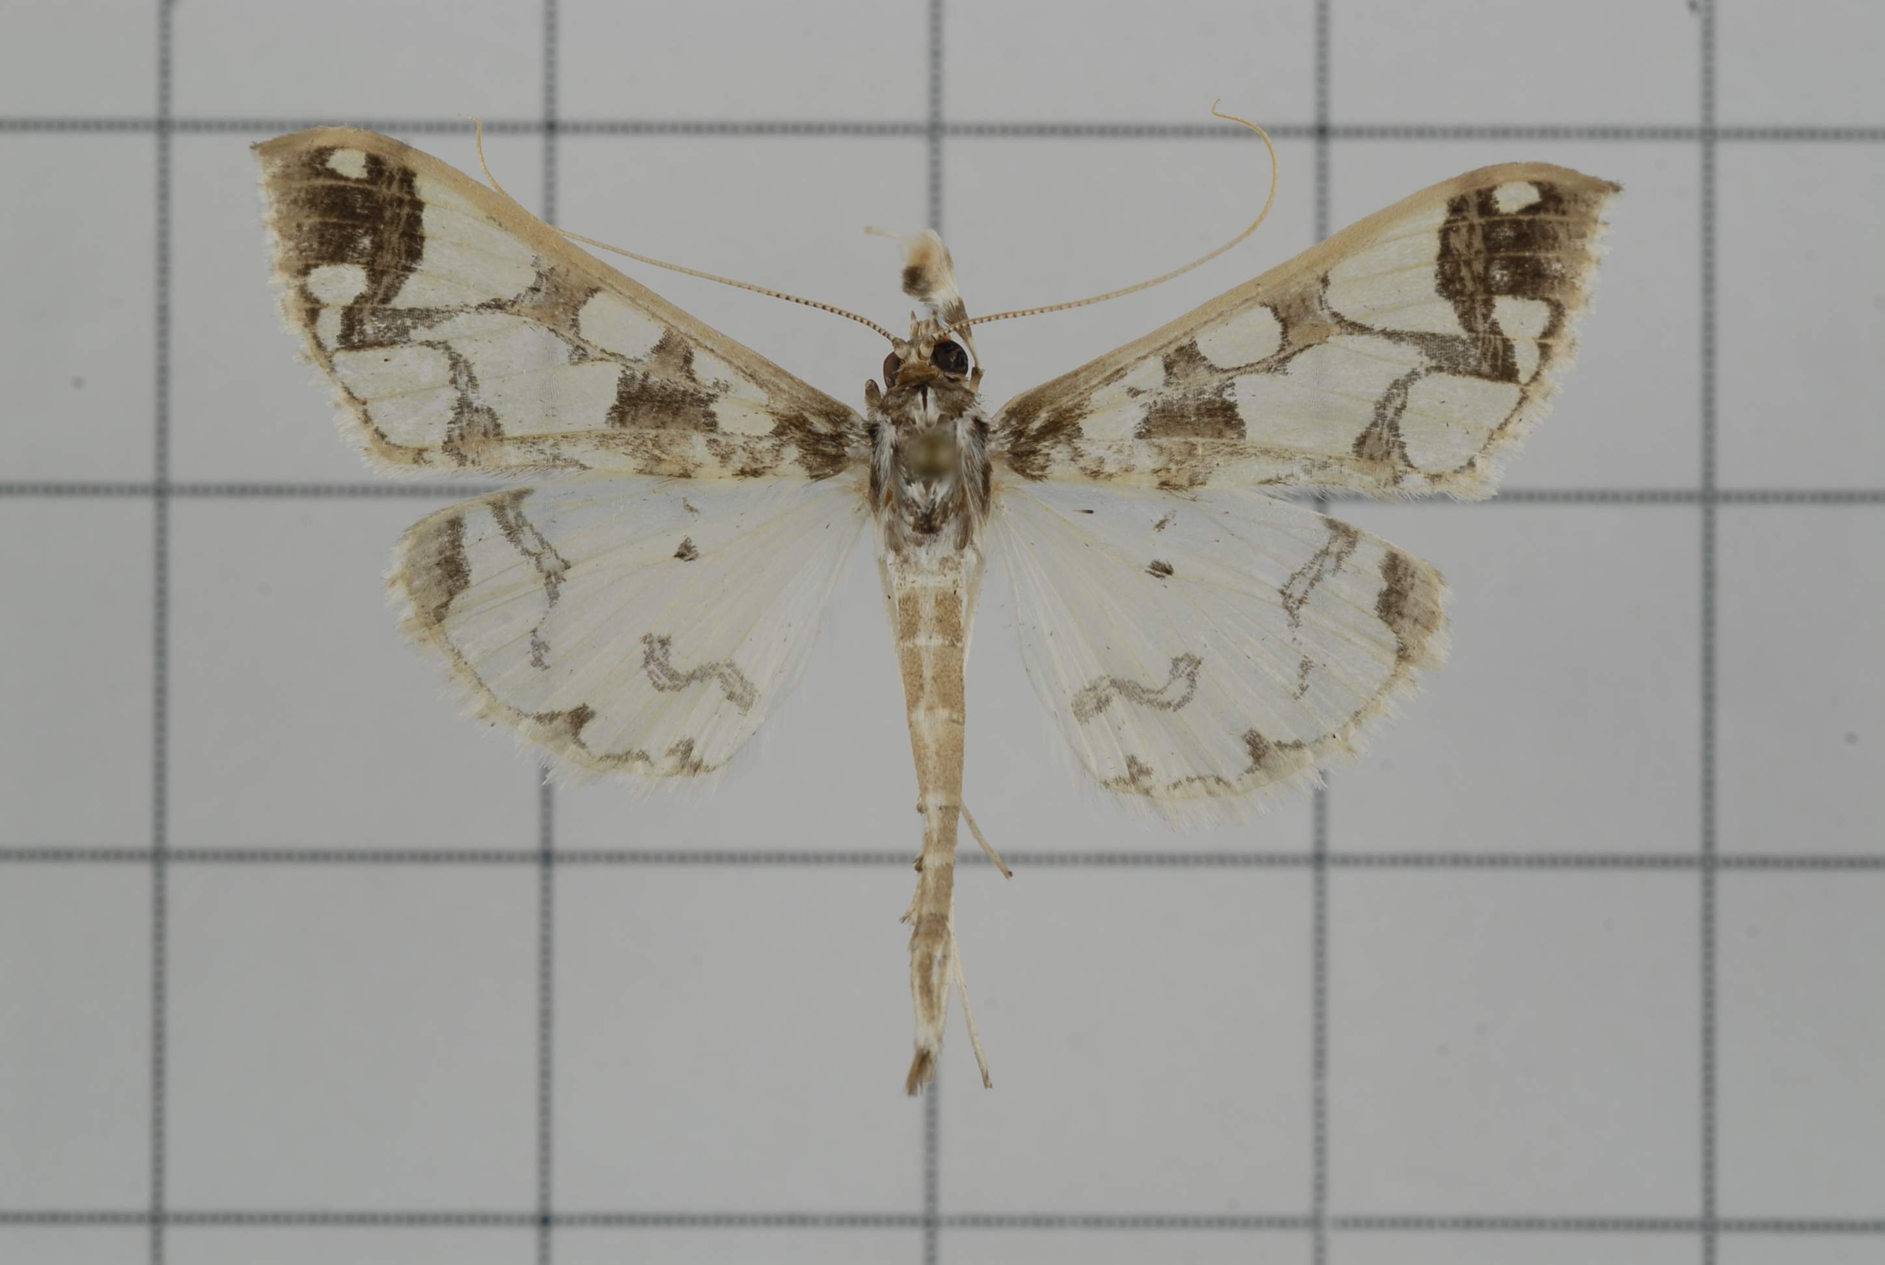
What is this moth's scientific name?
Polythlipta divaricata
